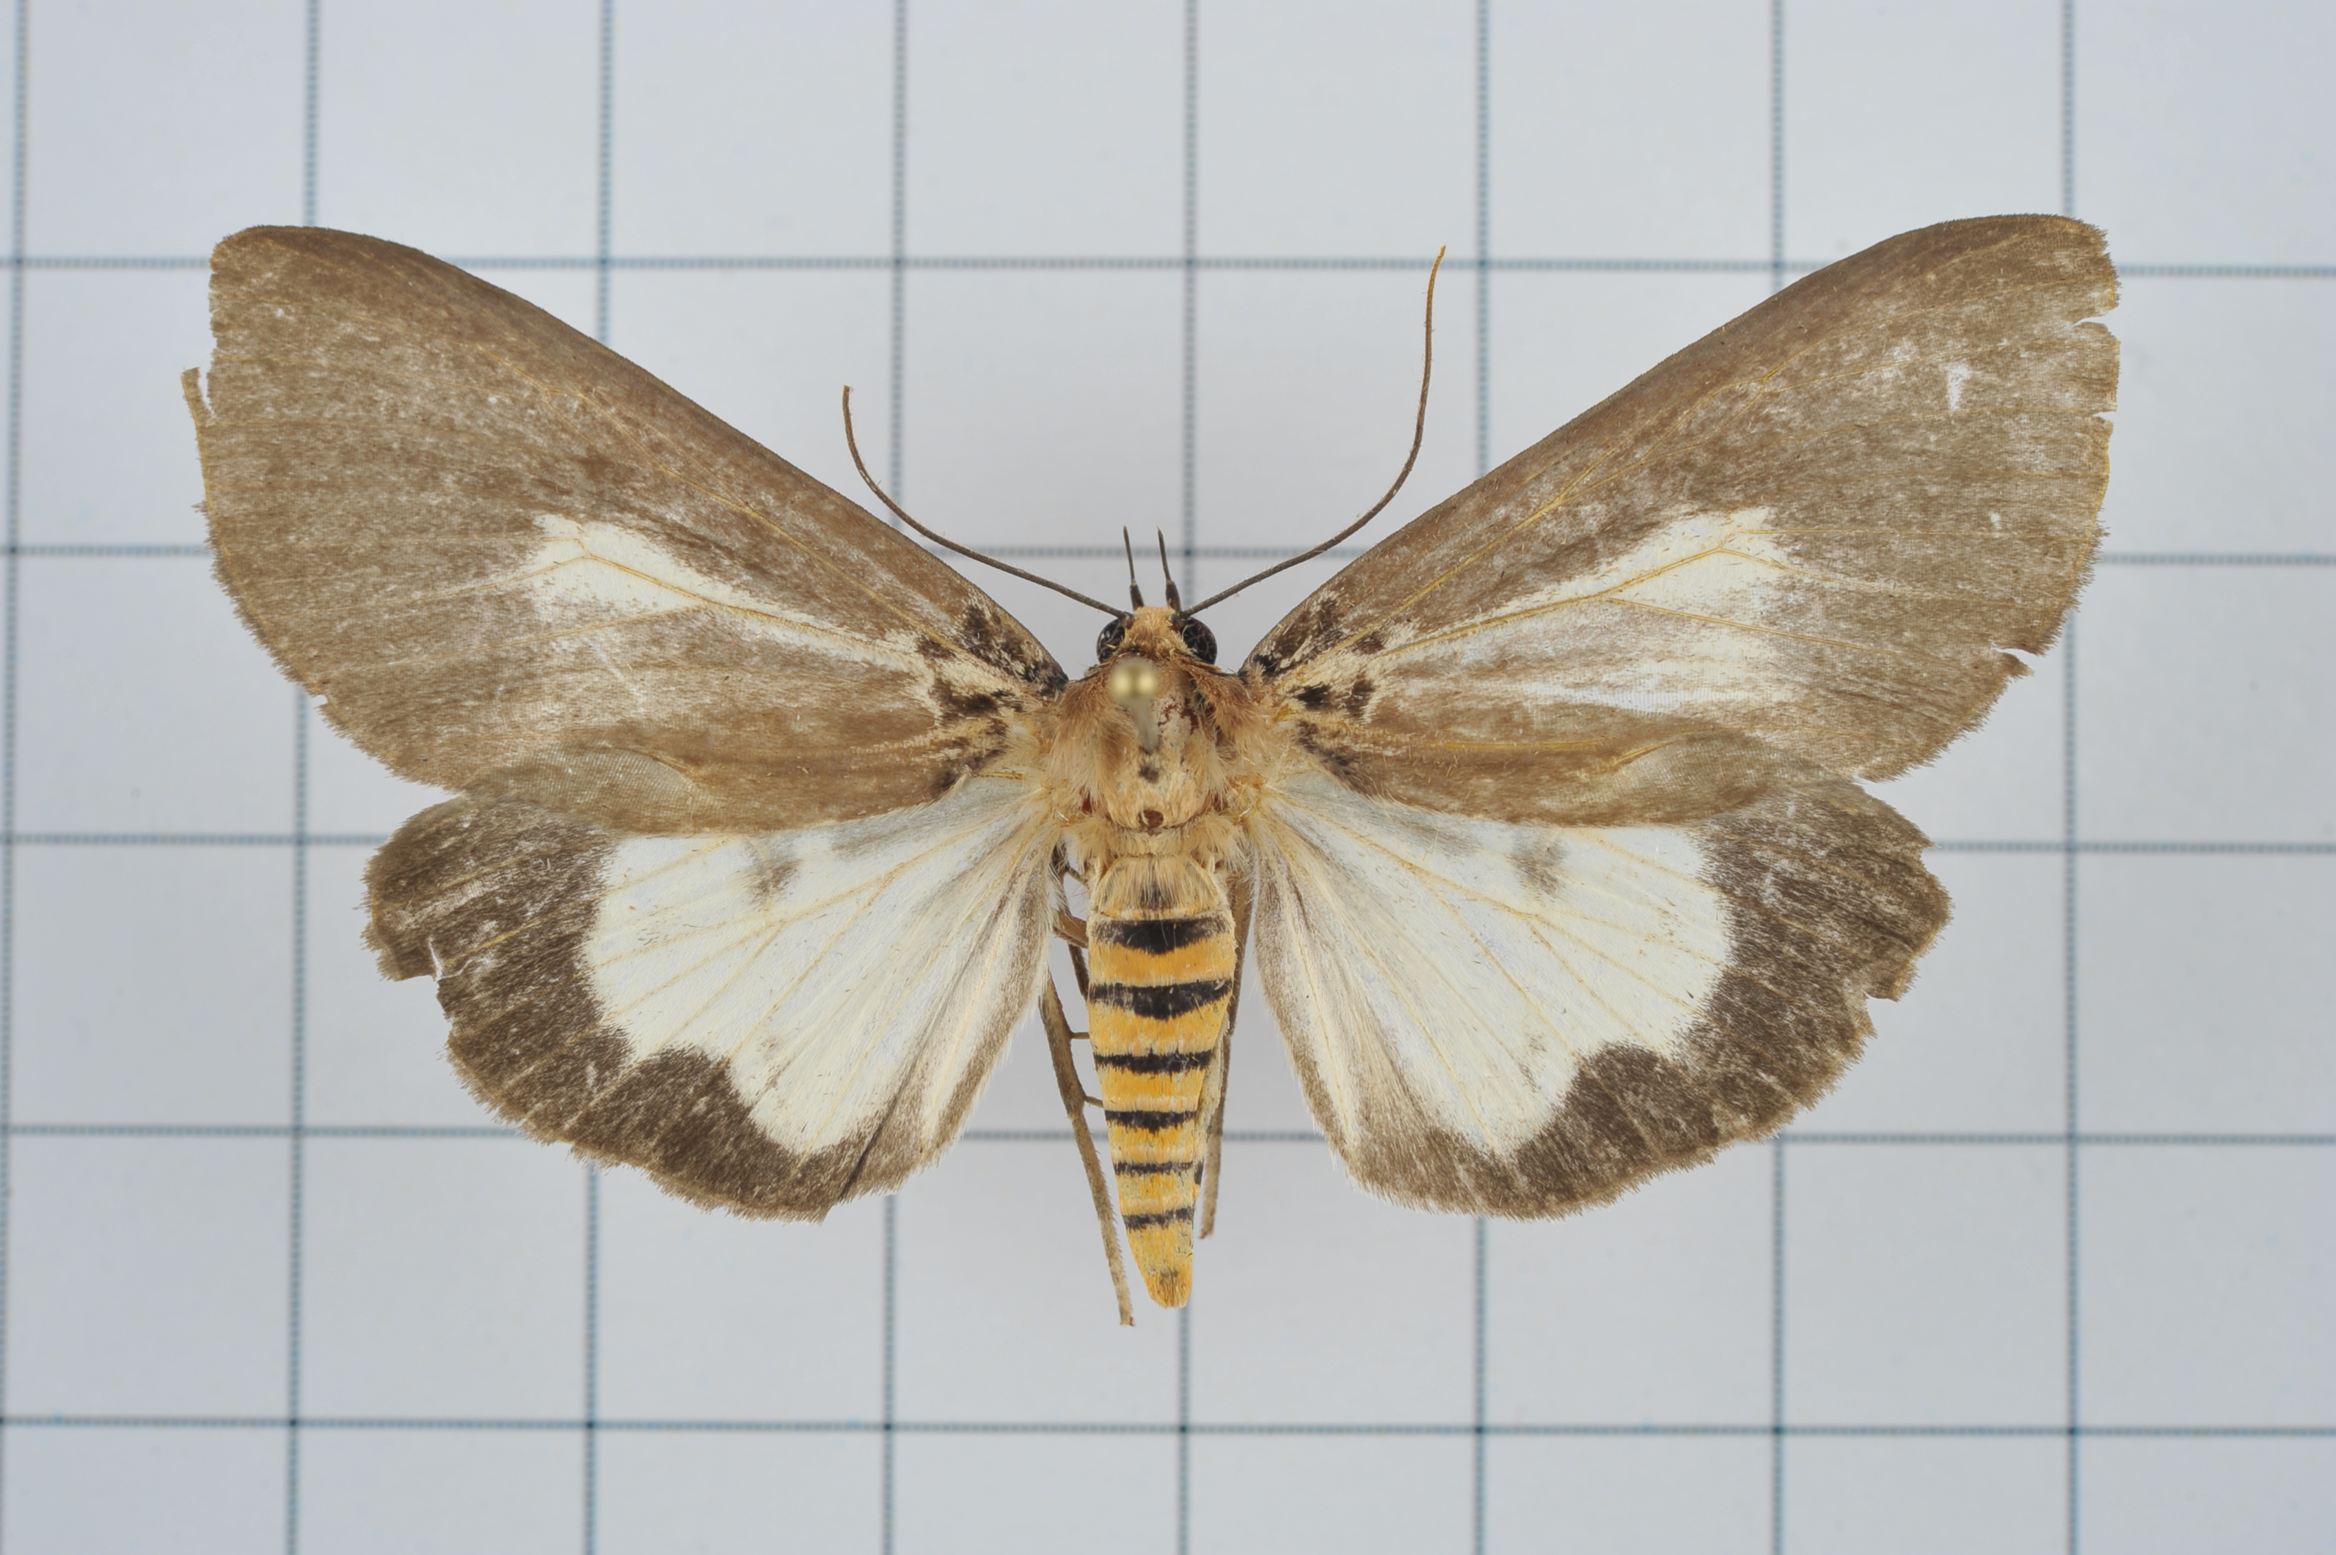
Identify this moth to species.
Asota heliconia zebrina
